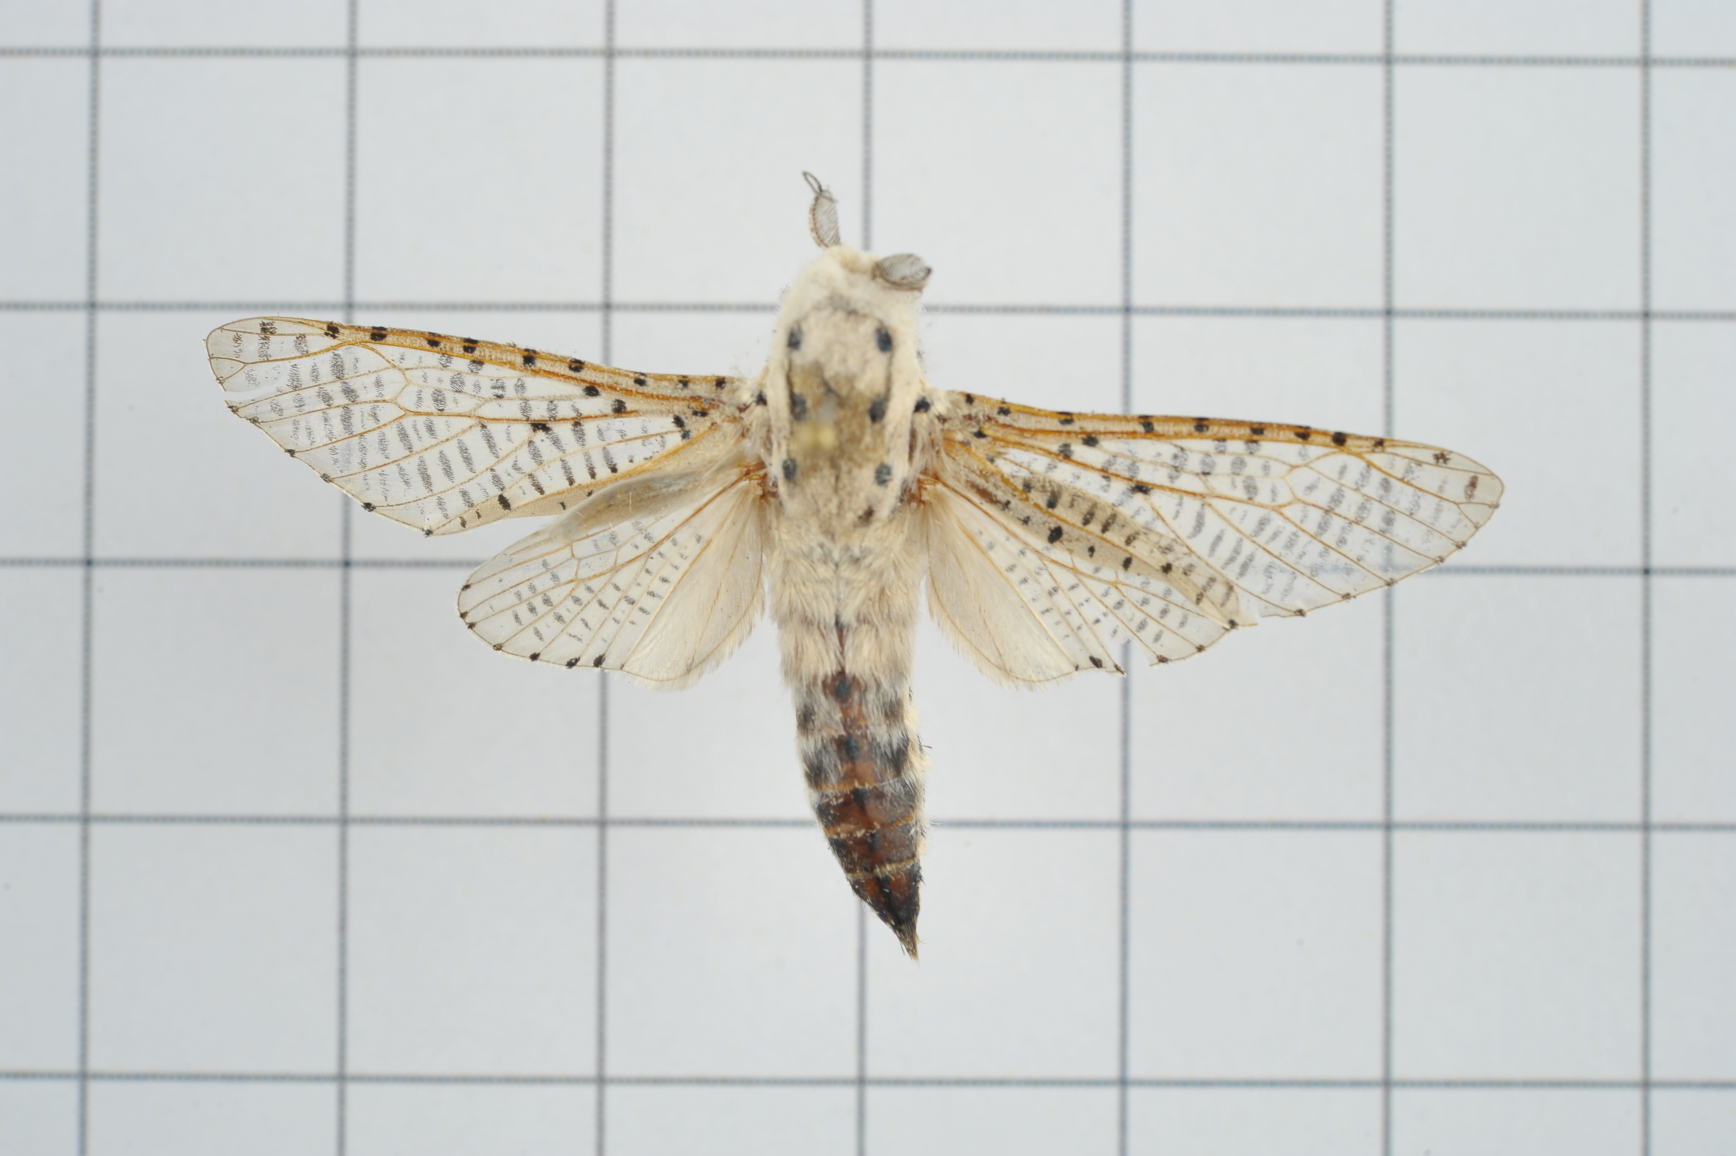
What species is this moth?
Polyphagozerra coffeae
